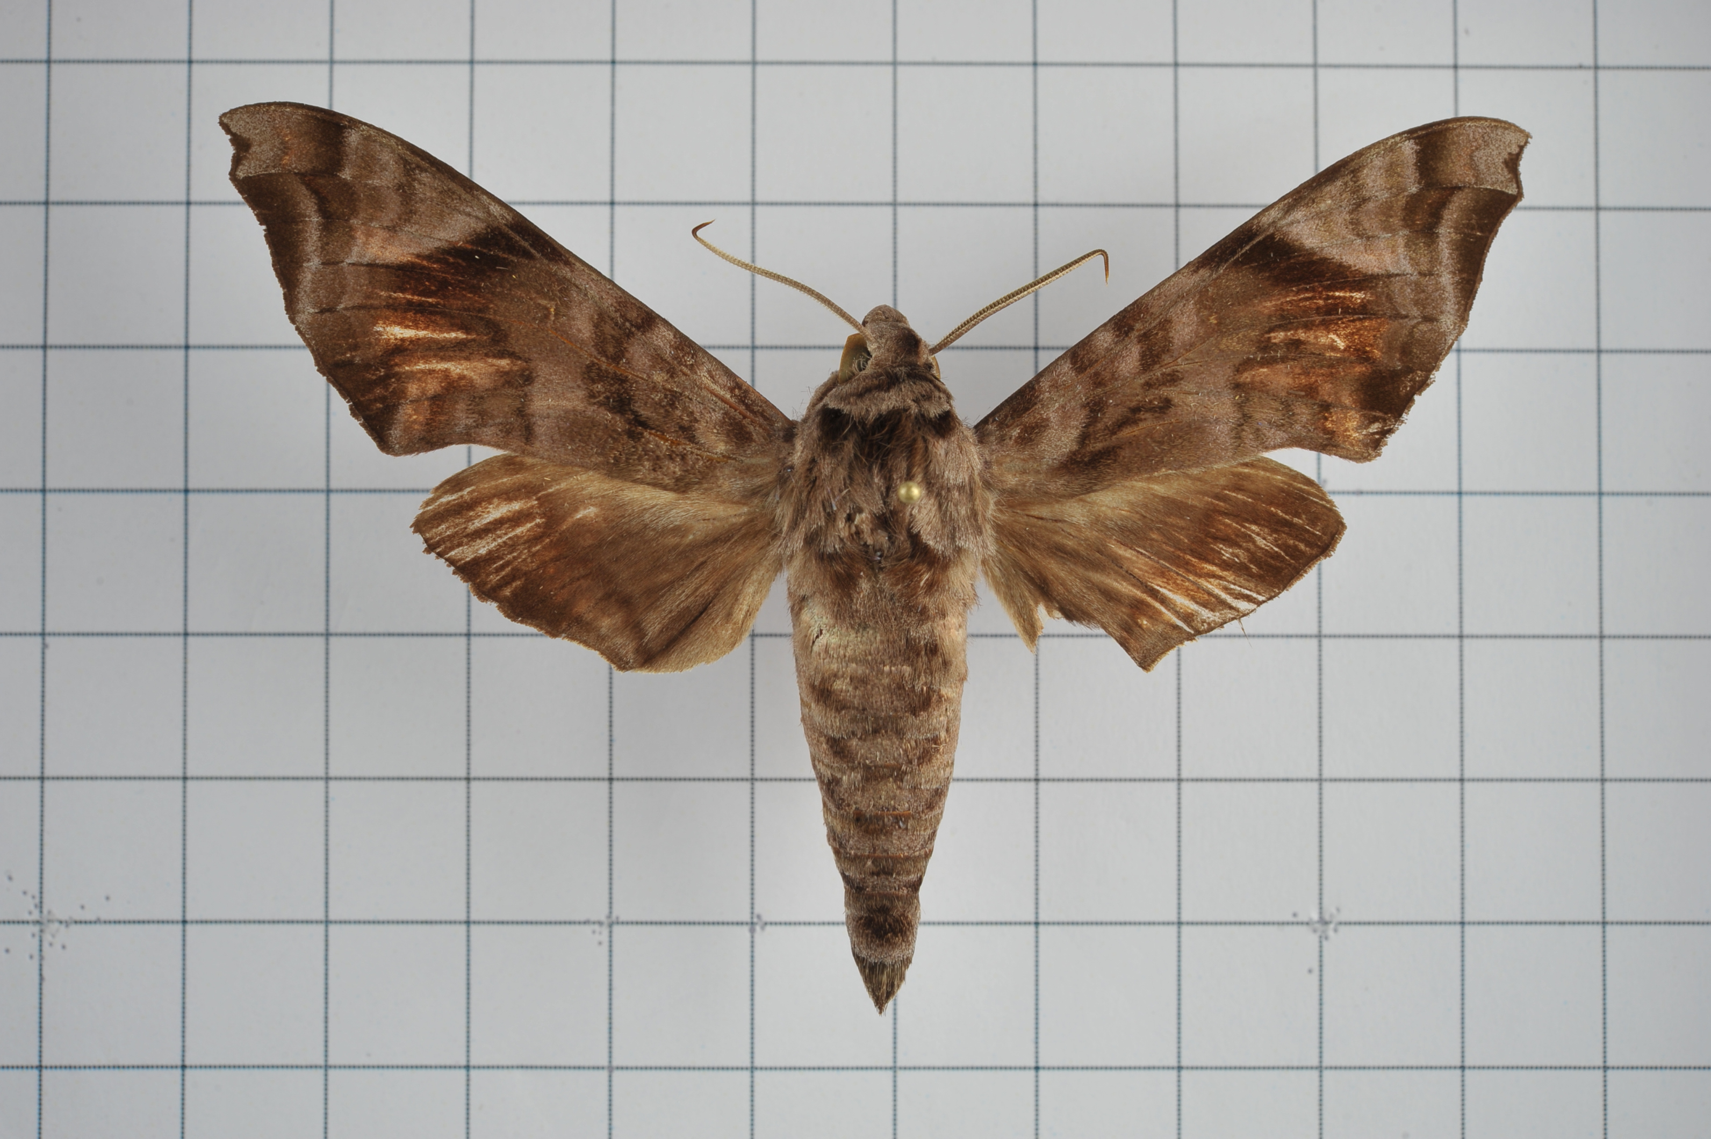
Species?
Acosmeryx castanea
